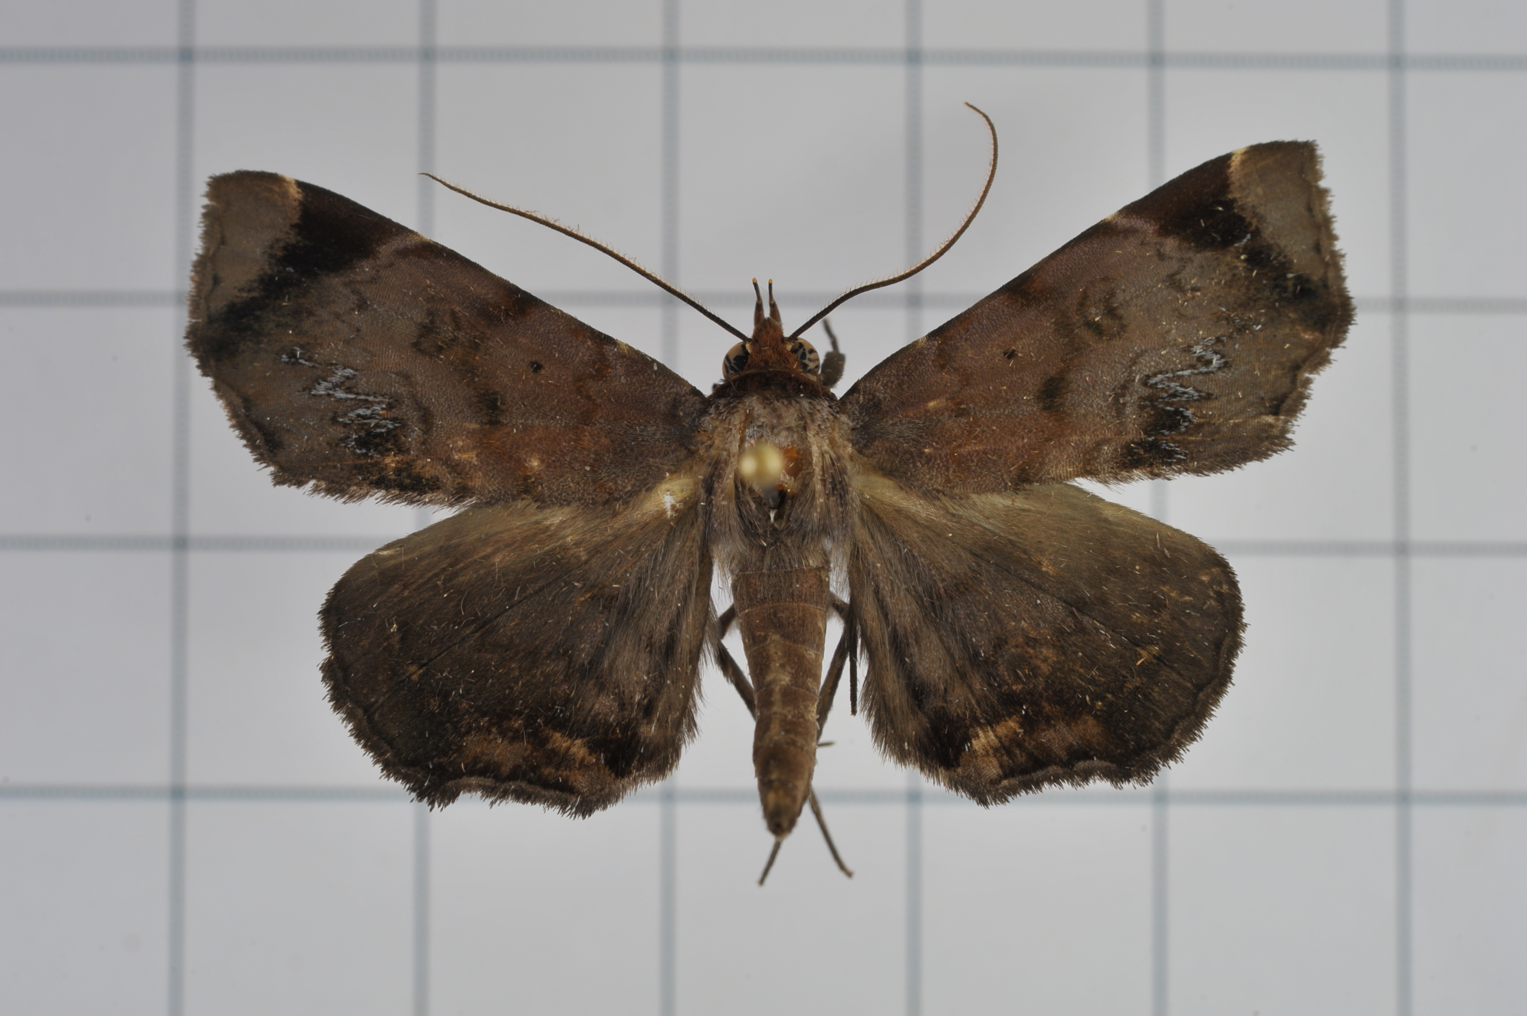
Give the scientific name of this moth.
Mecodina albodentata
